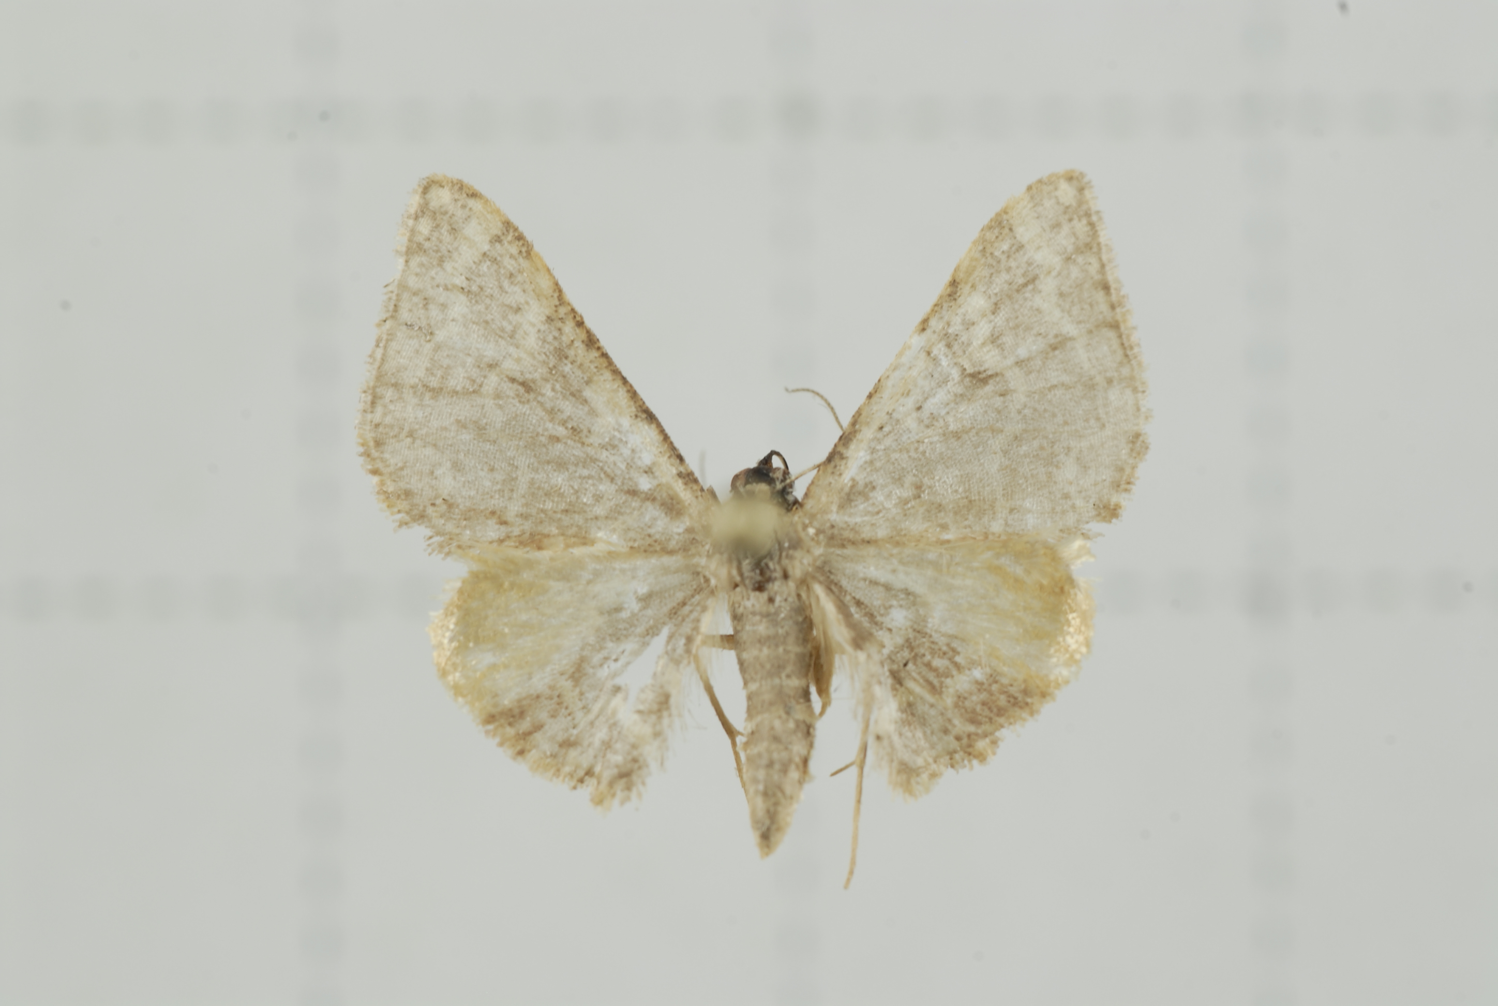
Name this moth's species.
Lophophleps purpurea
